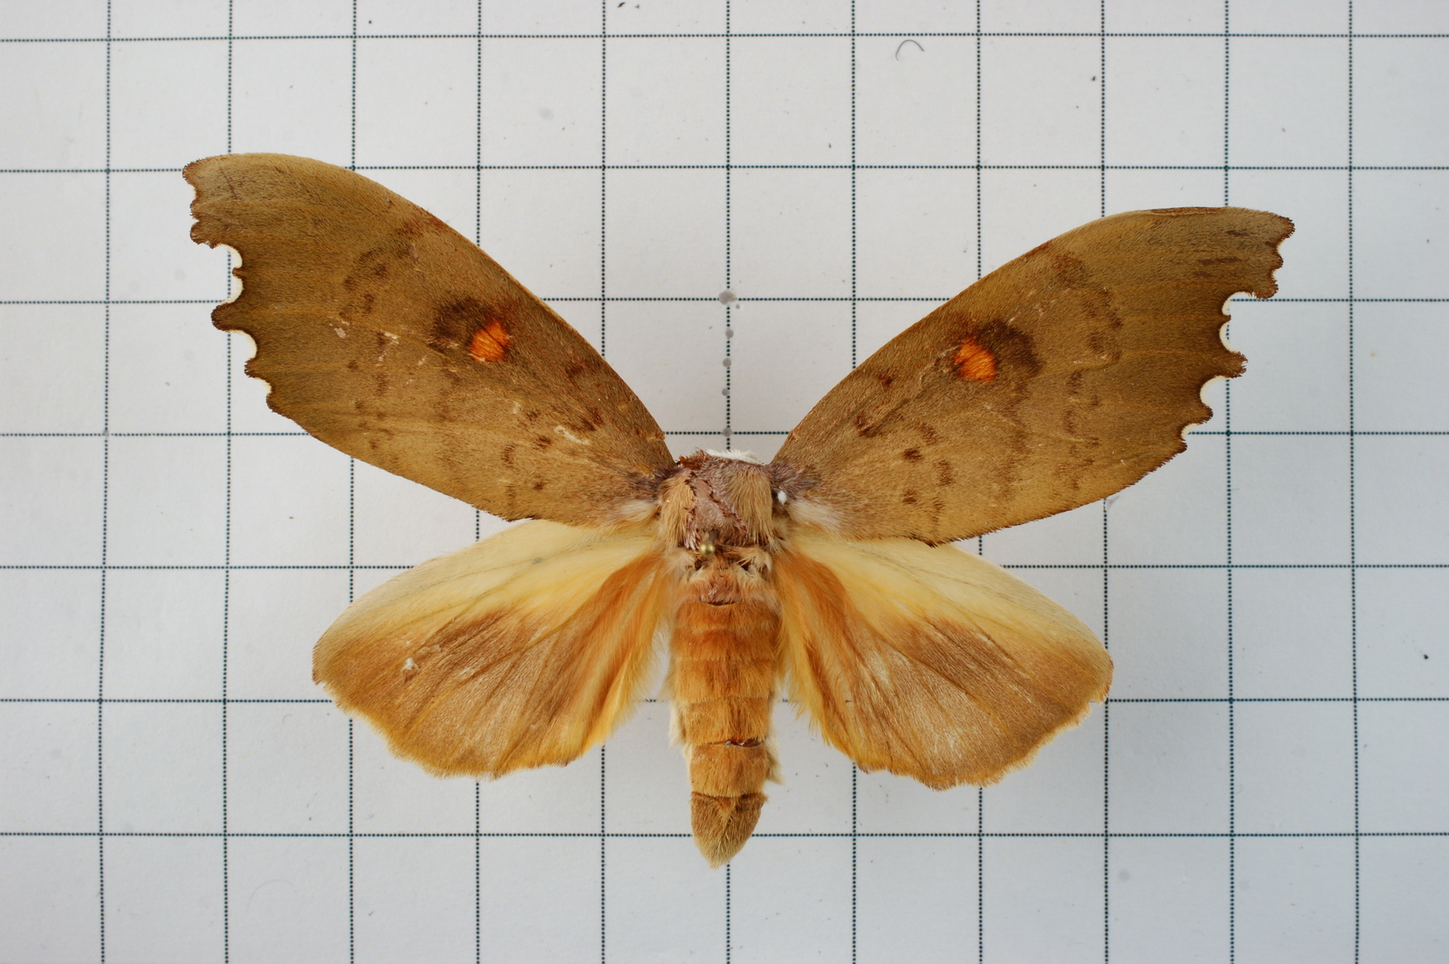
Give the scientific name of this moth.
Euhampsonia formosana
